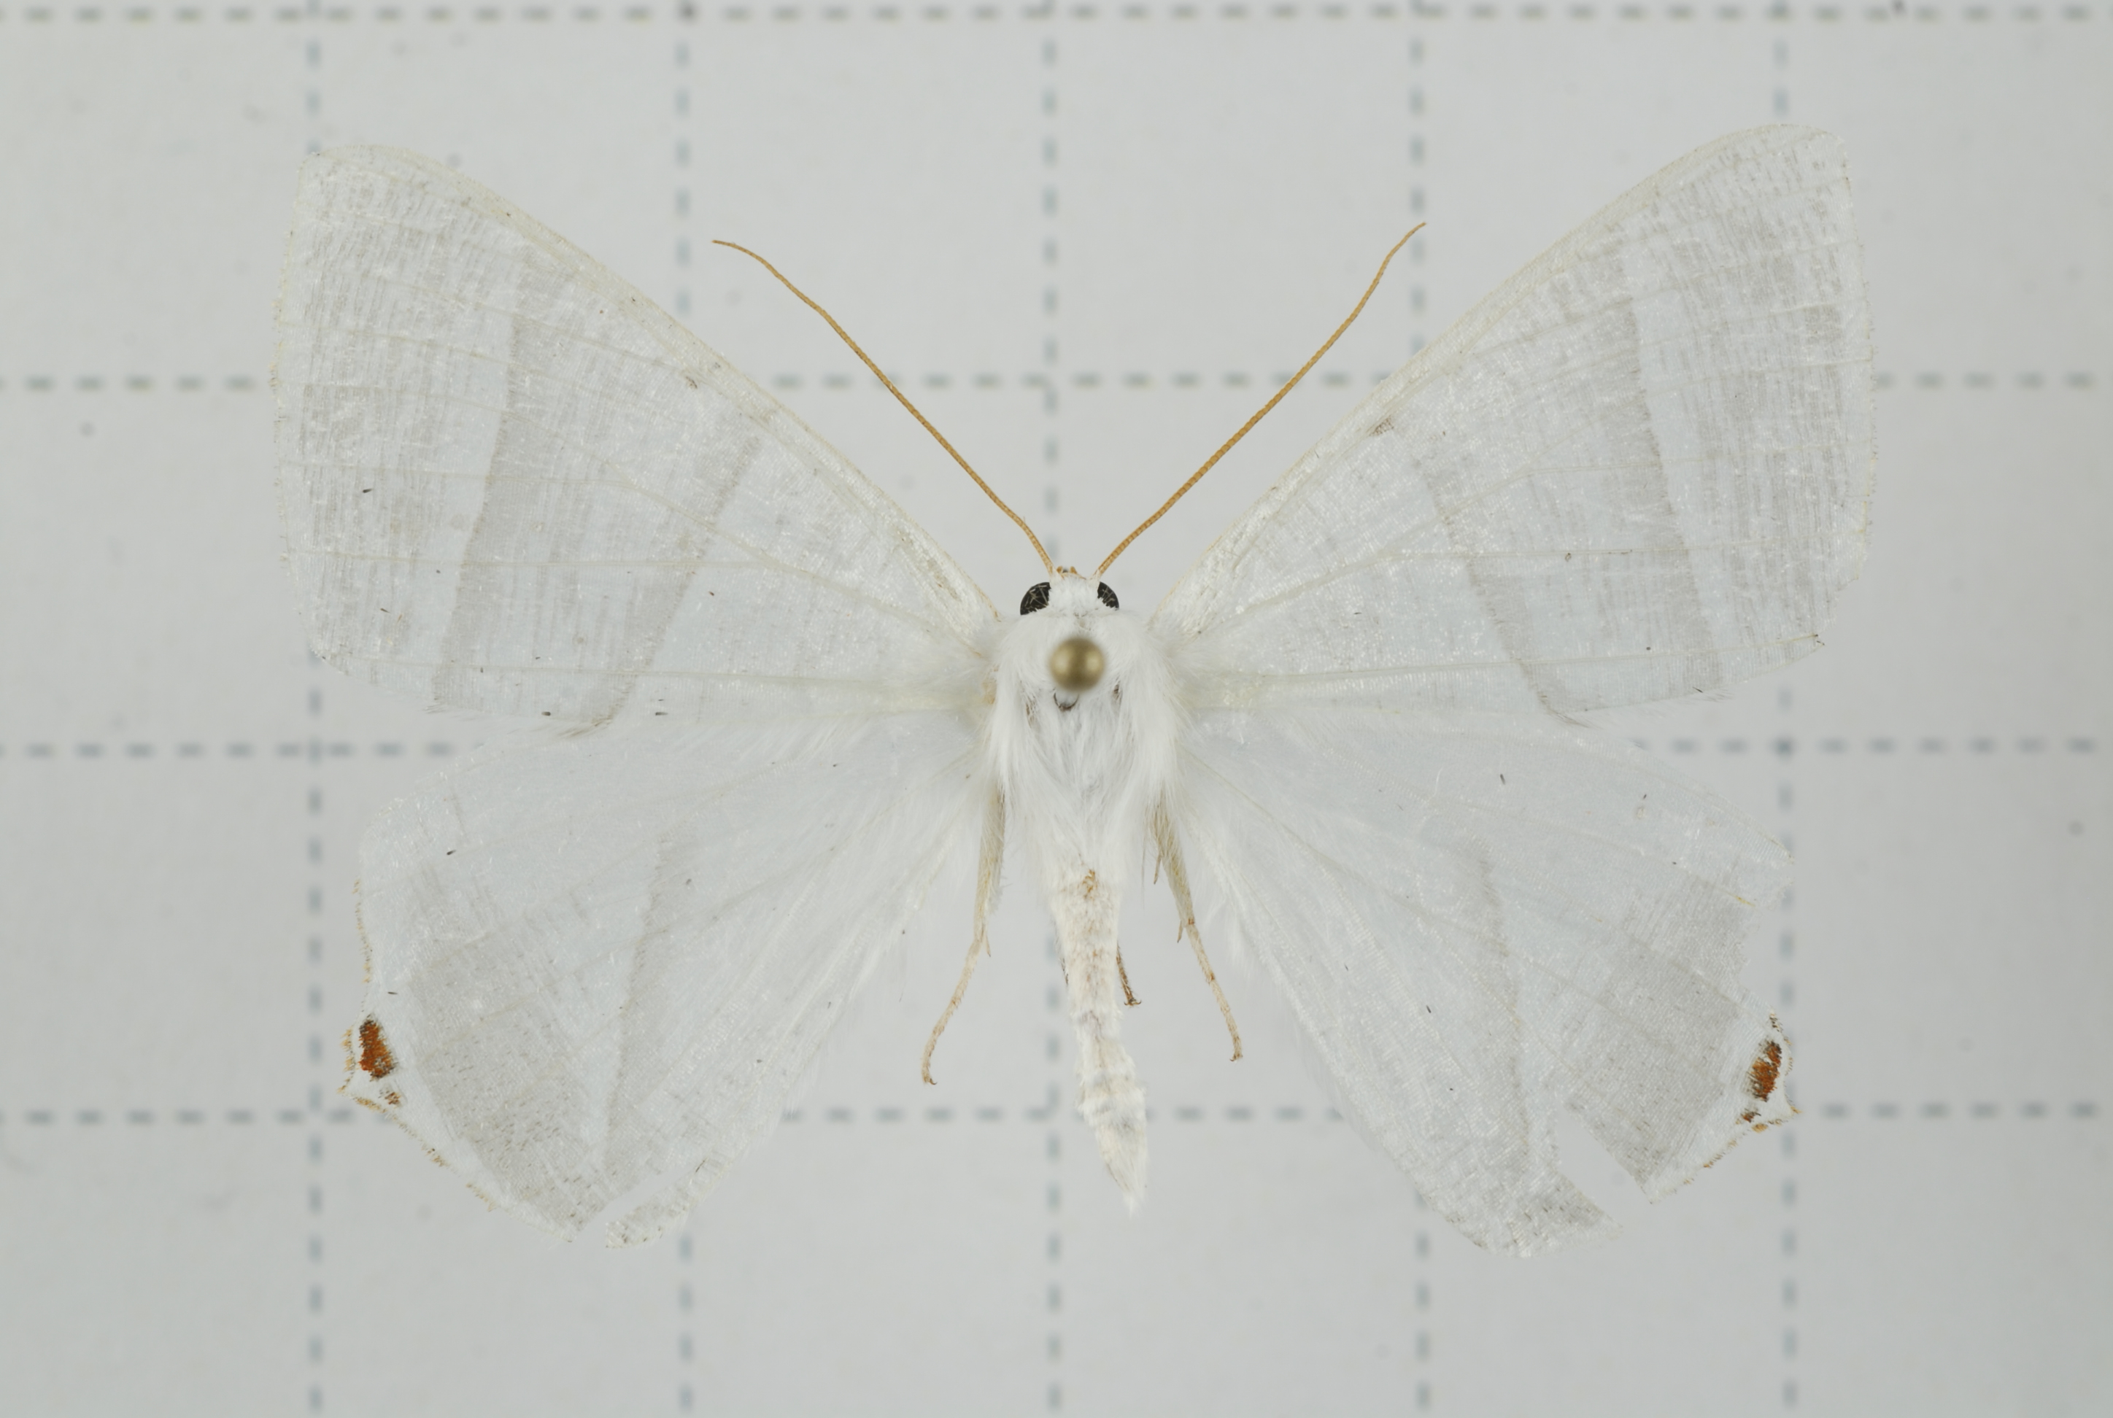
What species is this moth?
Ourapteryx caecata
